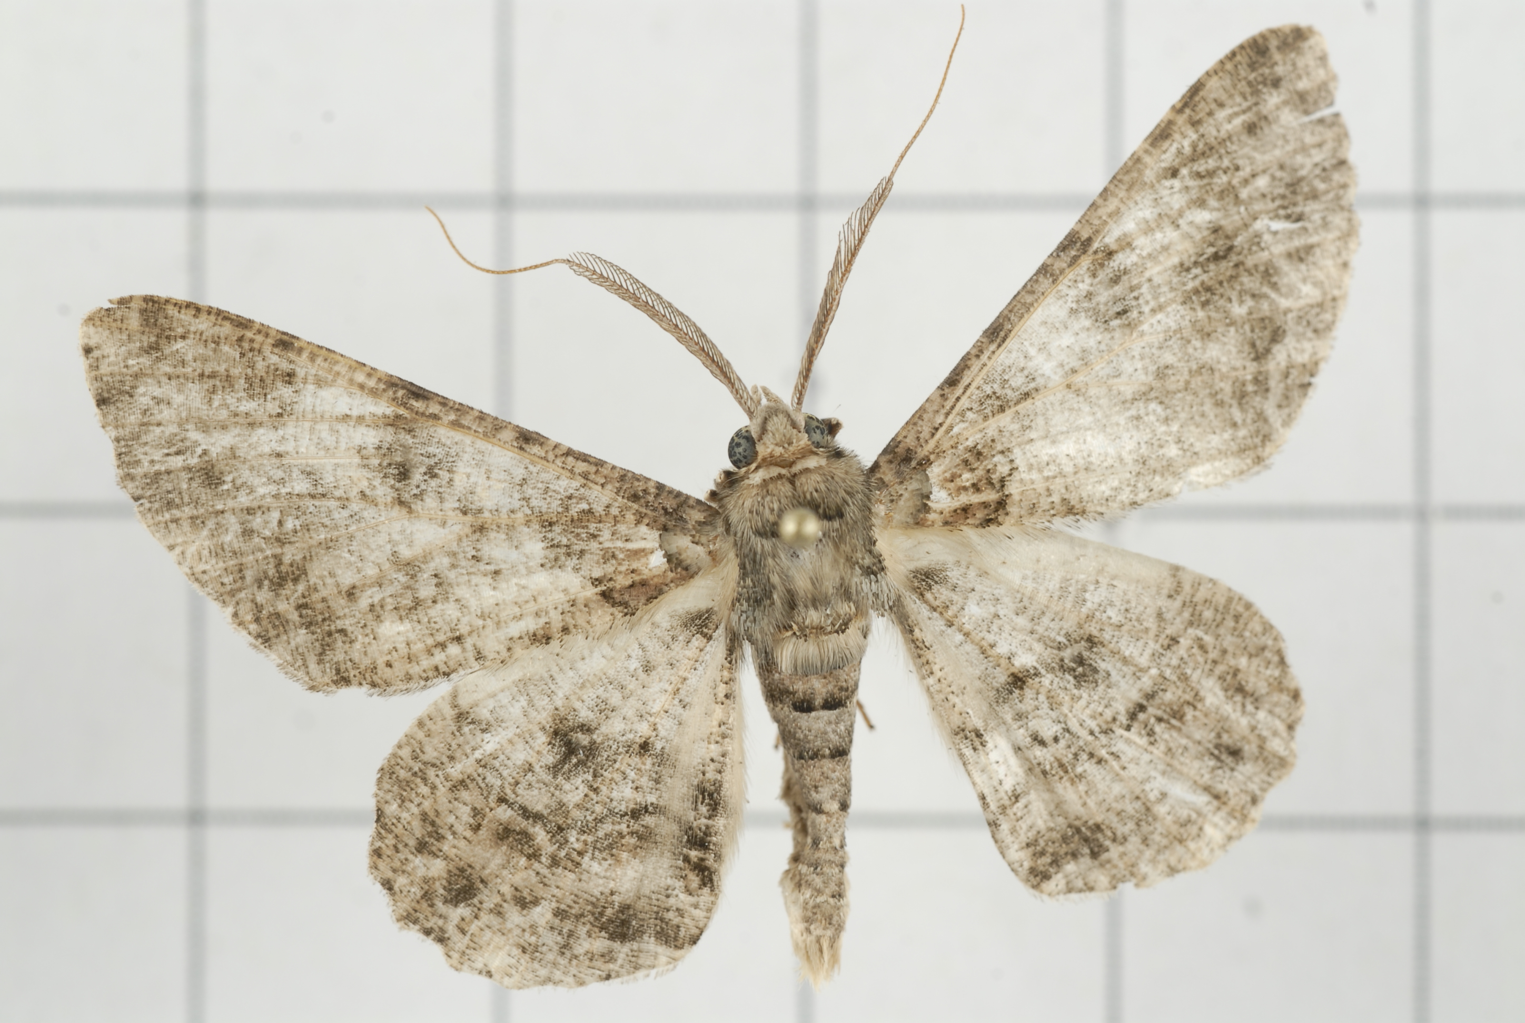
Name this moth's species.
Cleora alienaria
